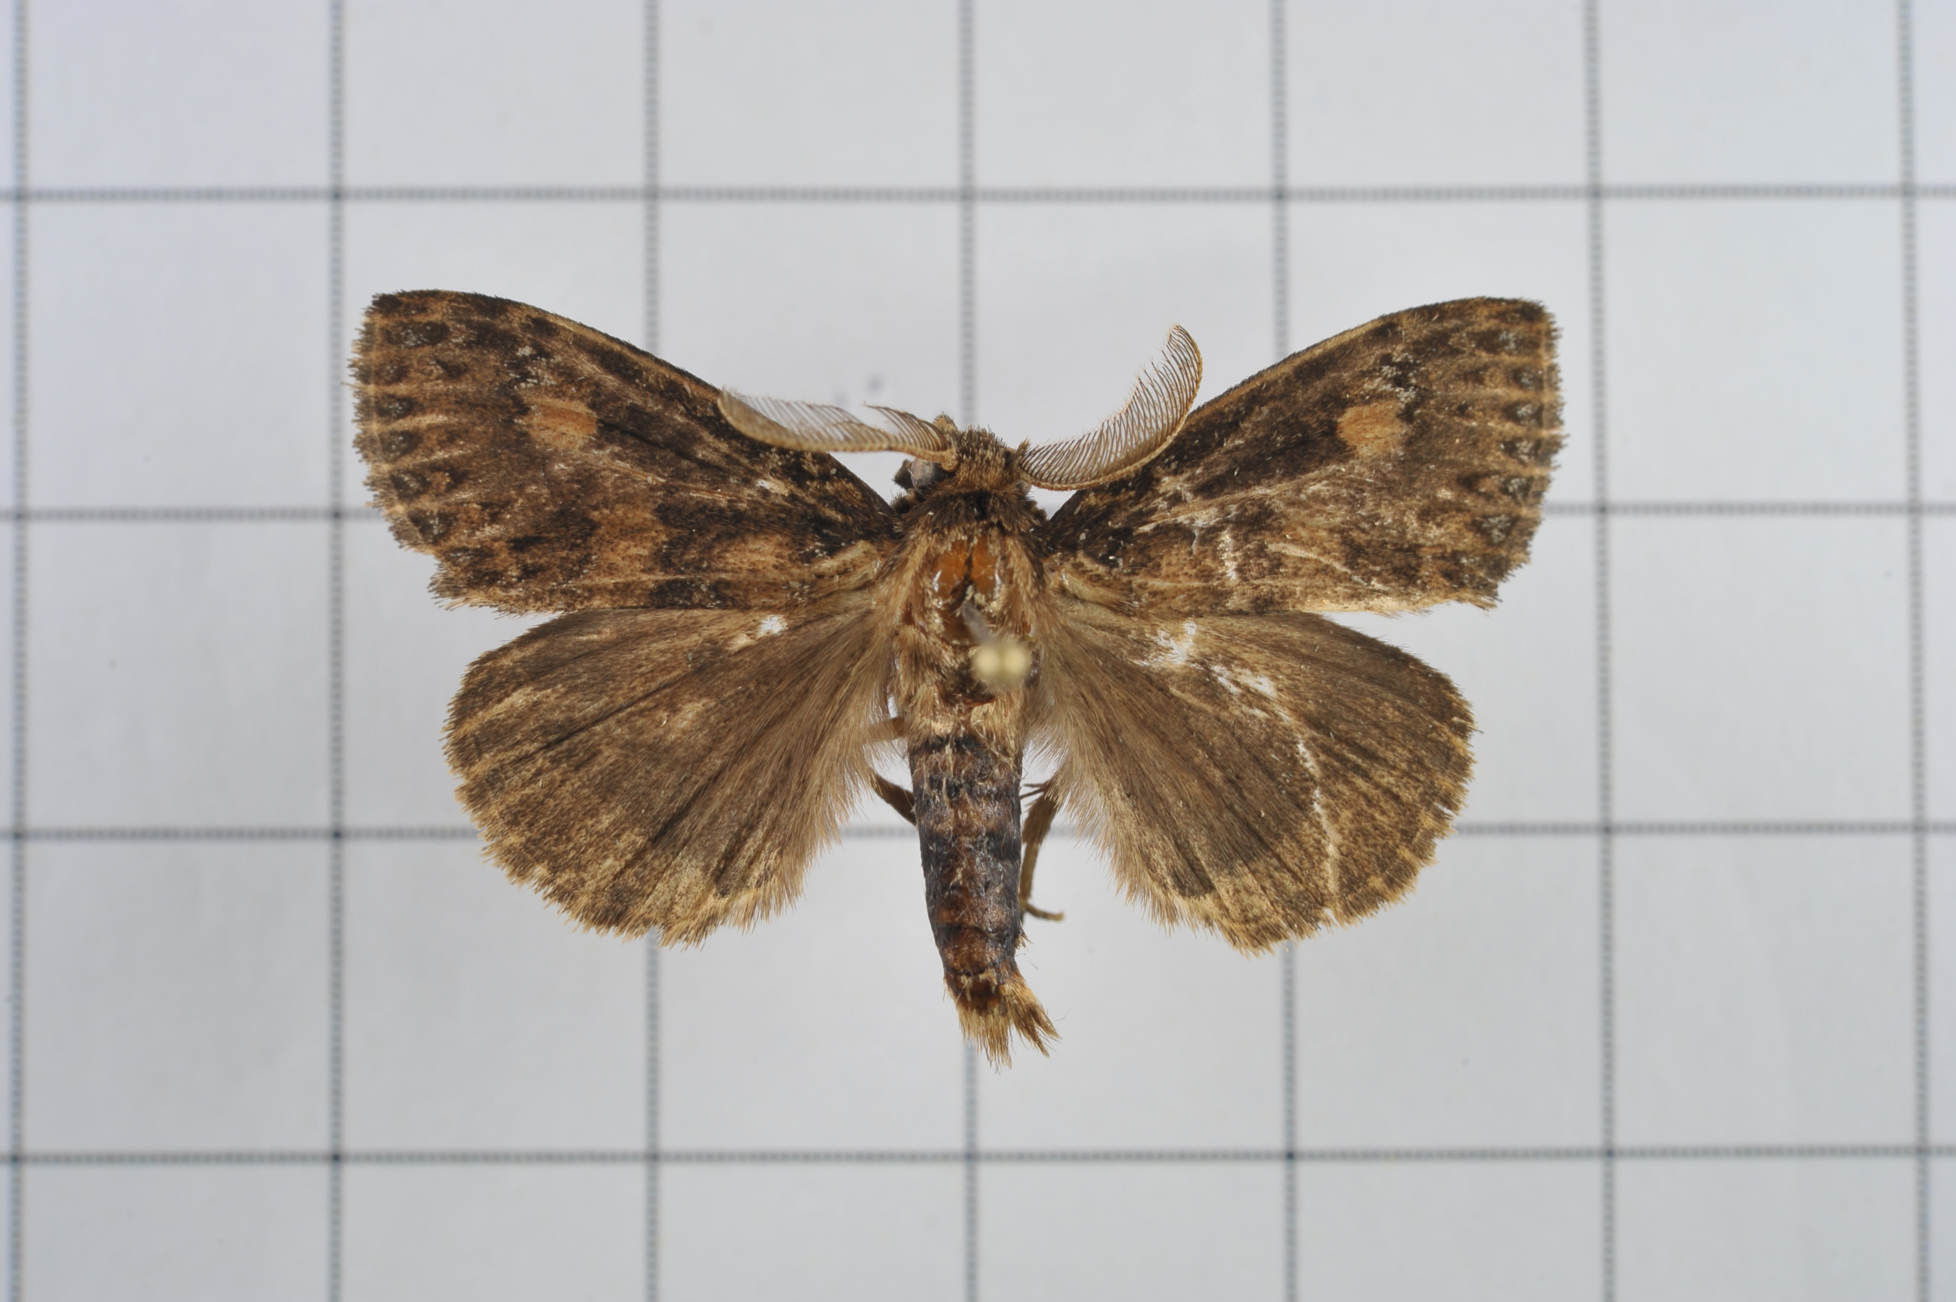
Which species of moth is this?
Ilema kosemponica
